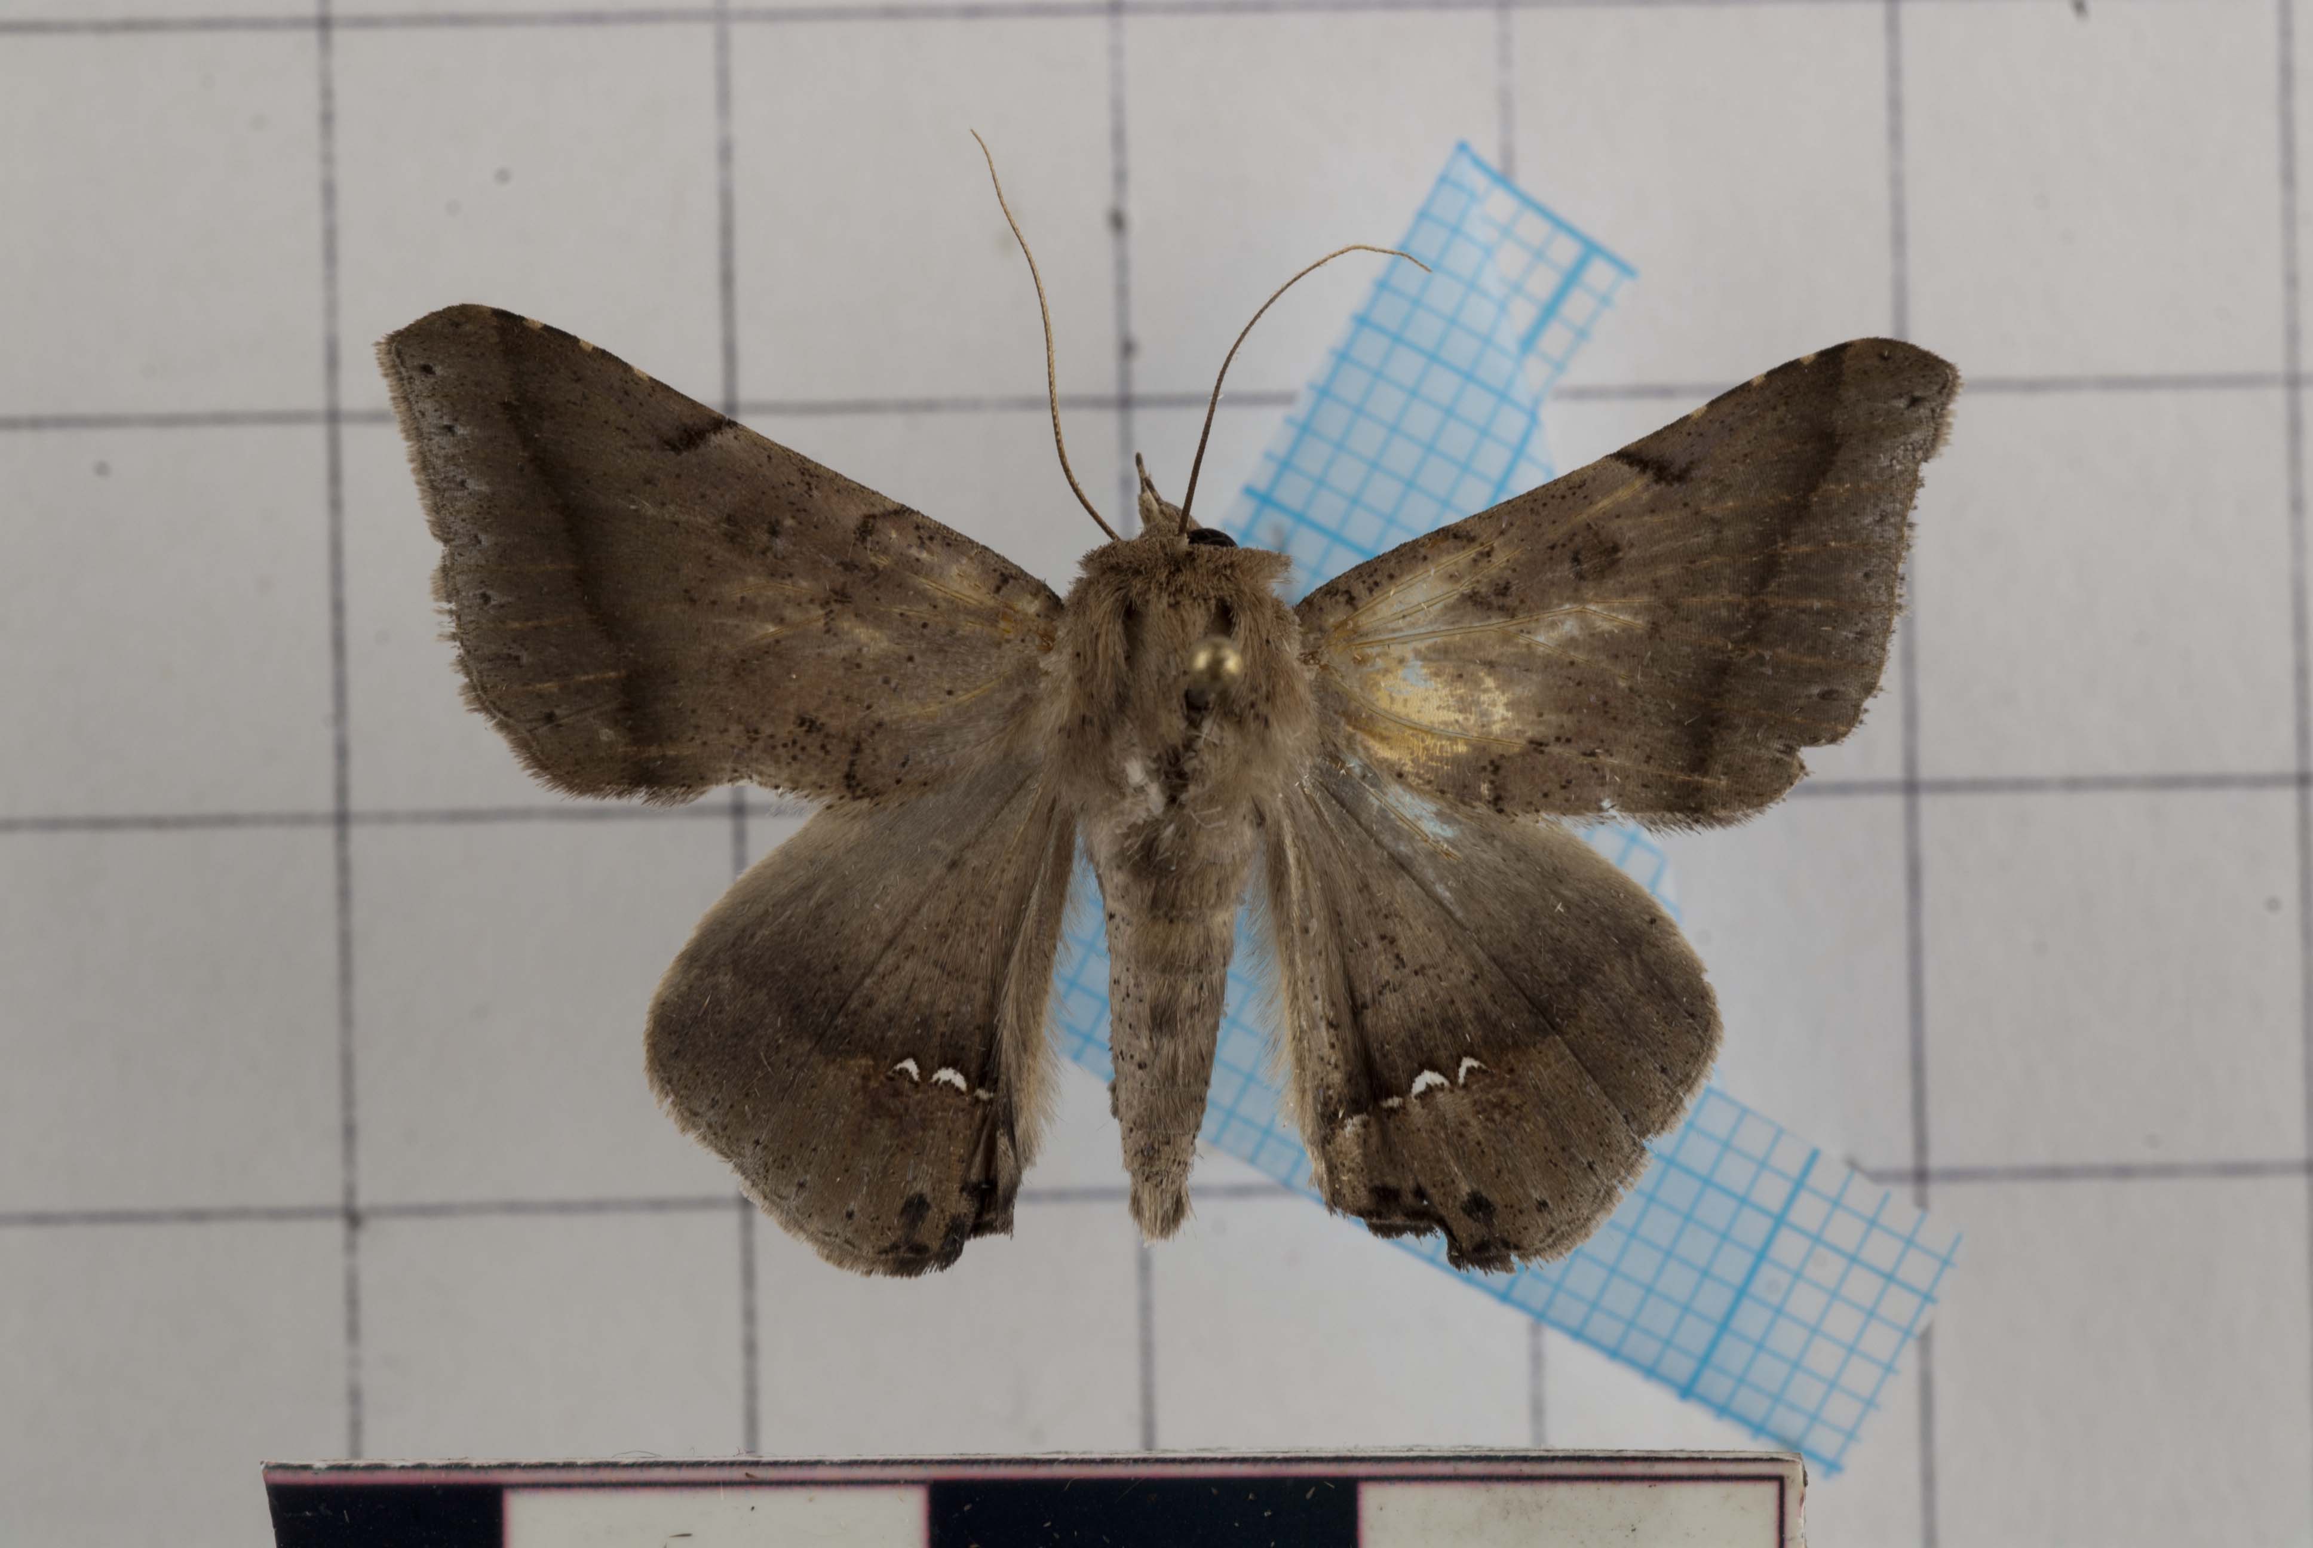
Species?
Macaldenia palumba
